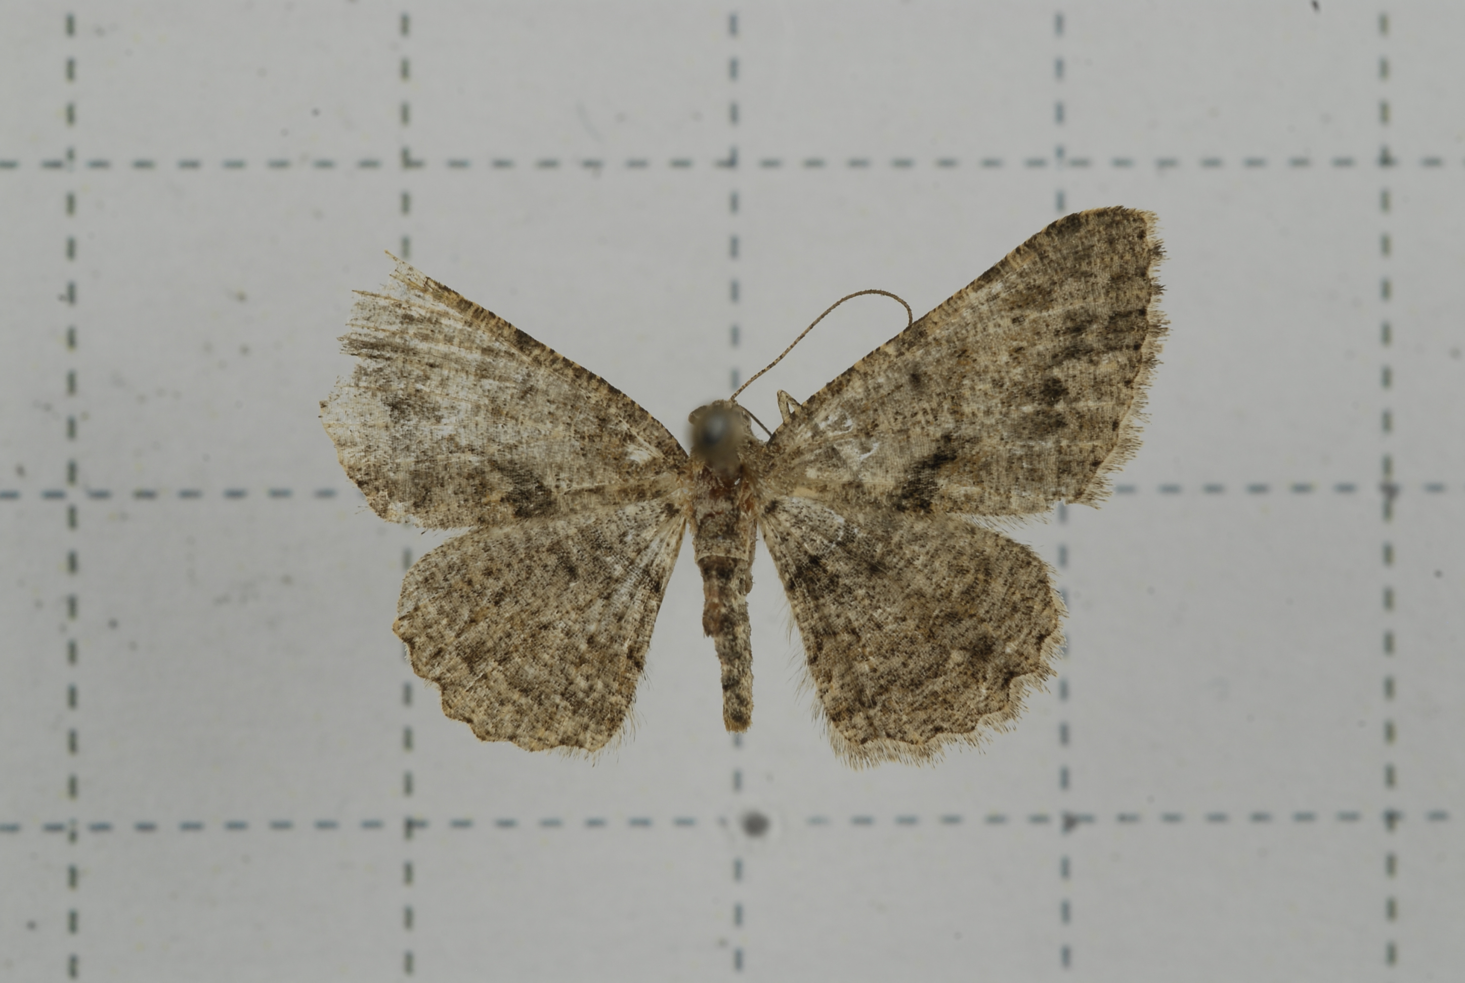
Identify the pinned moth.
Psilalcis breta rantaizana
